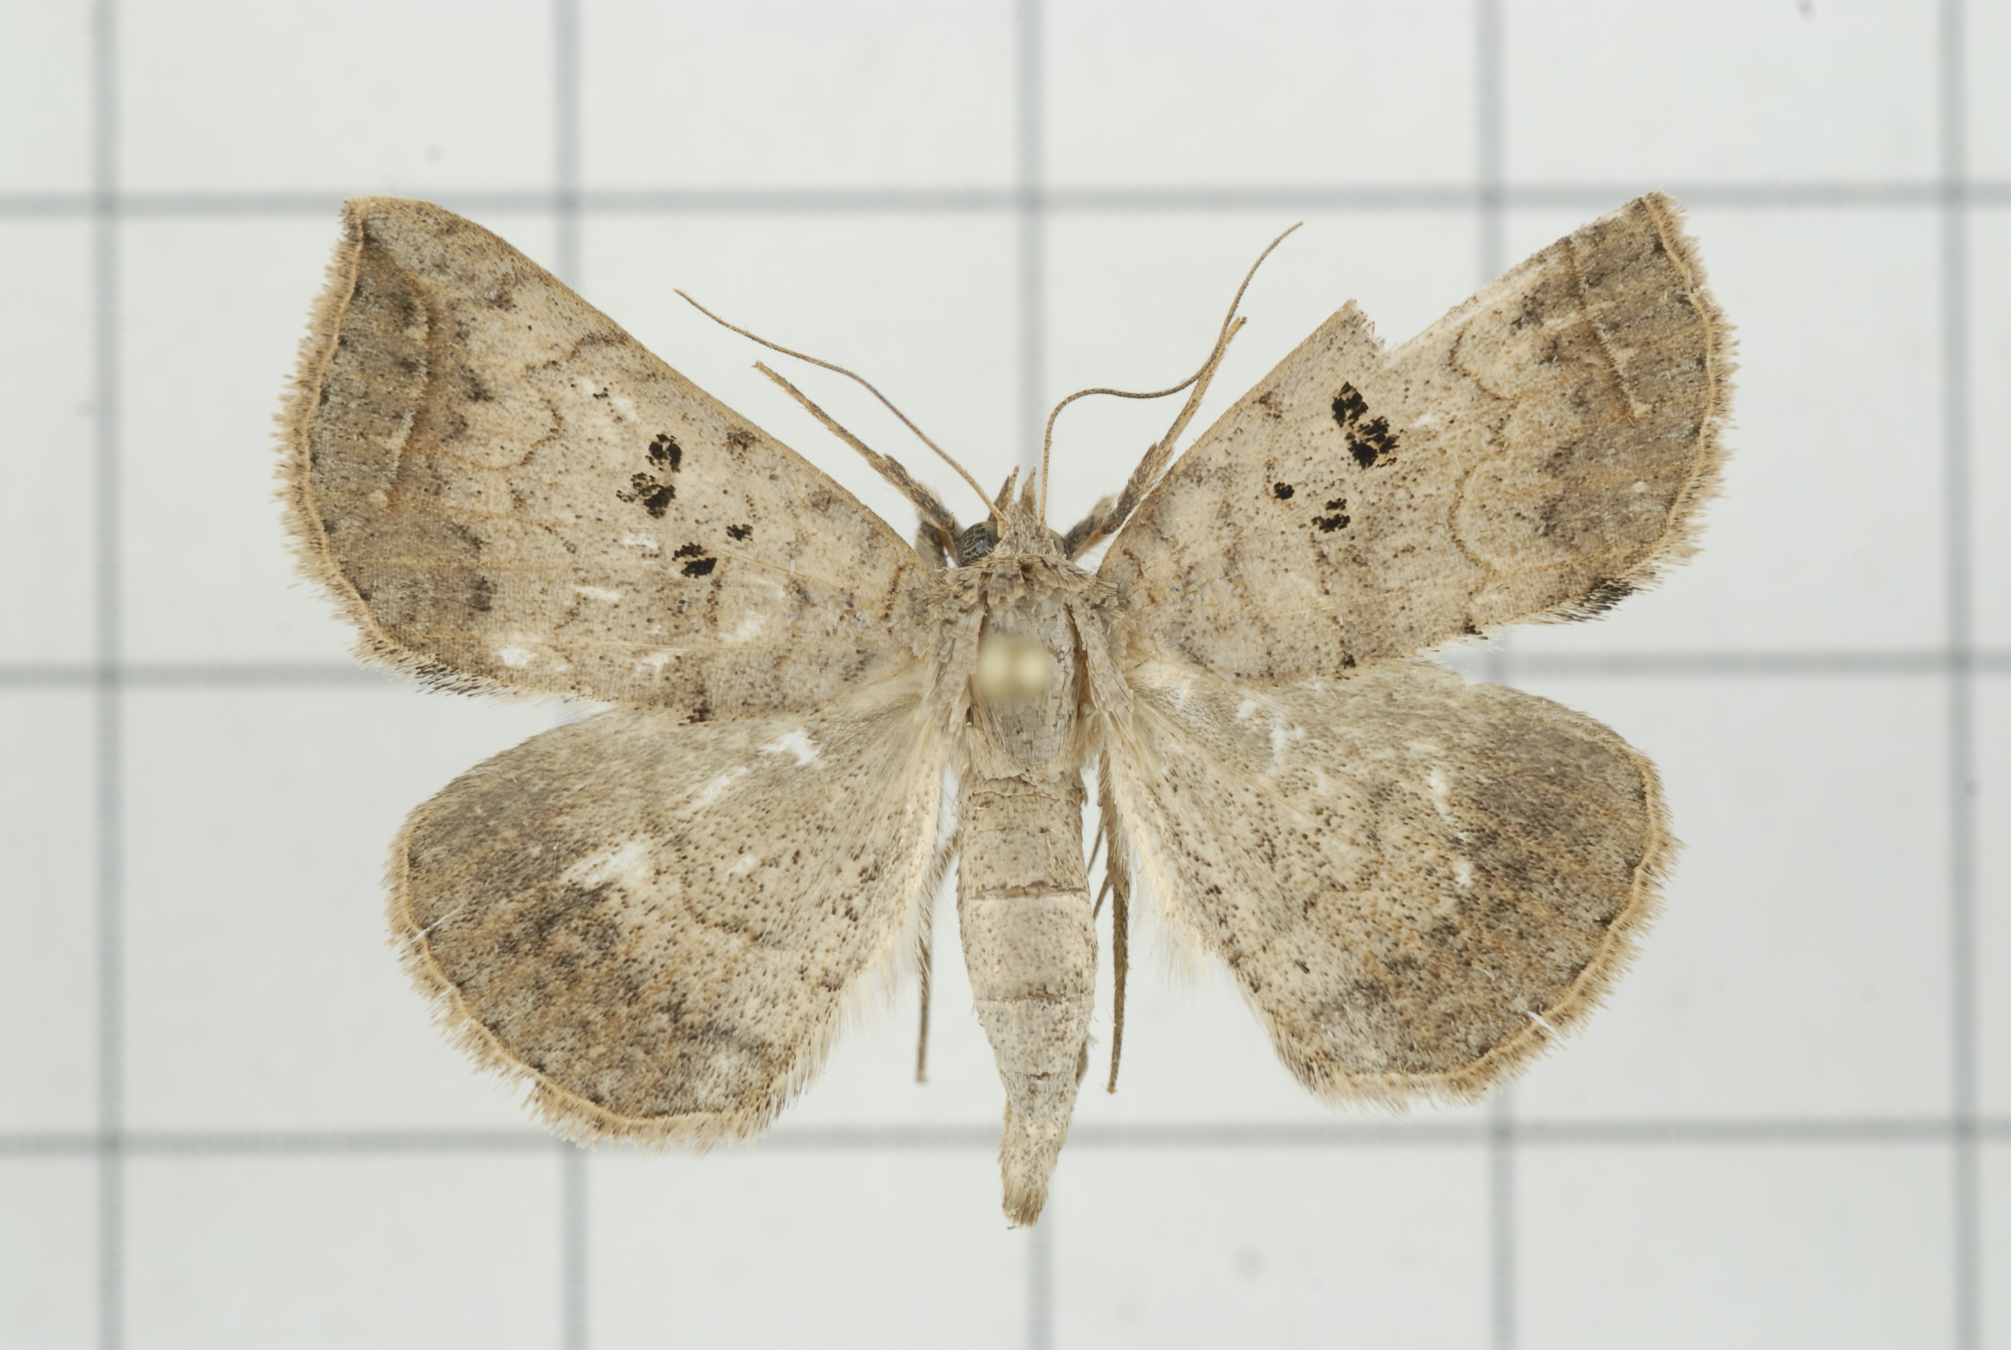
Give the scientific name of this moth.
Blasticorhinus rivulosa
